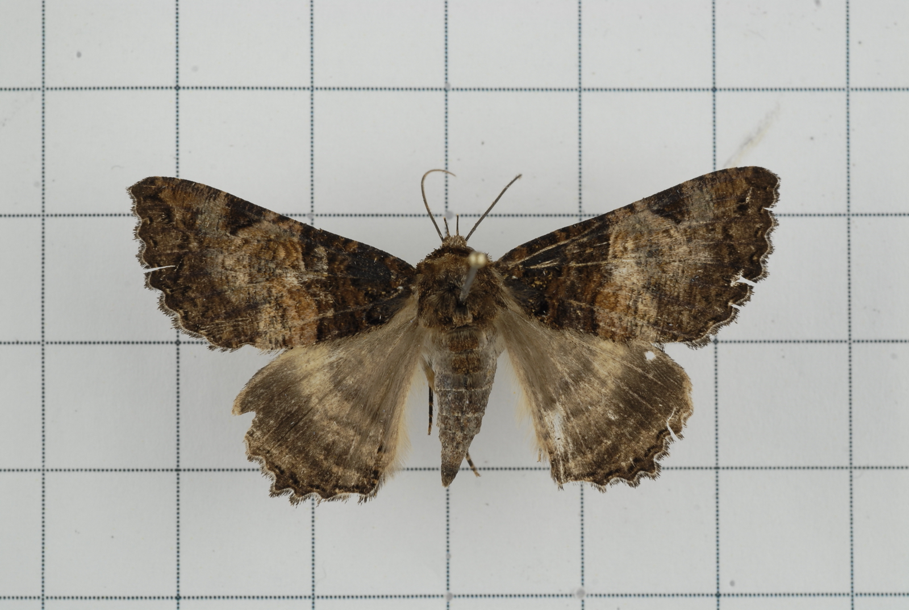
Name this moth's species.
Daddala lucilla
